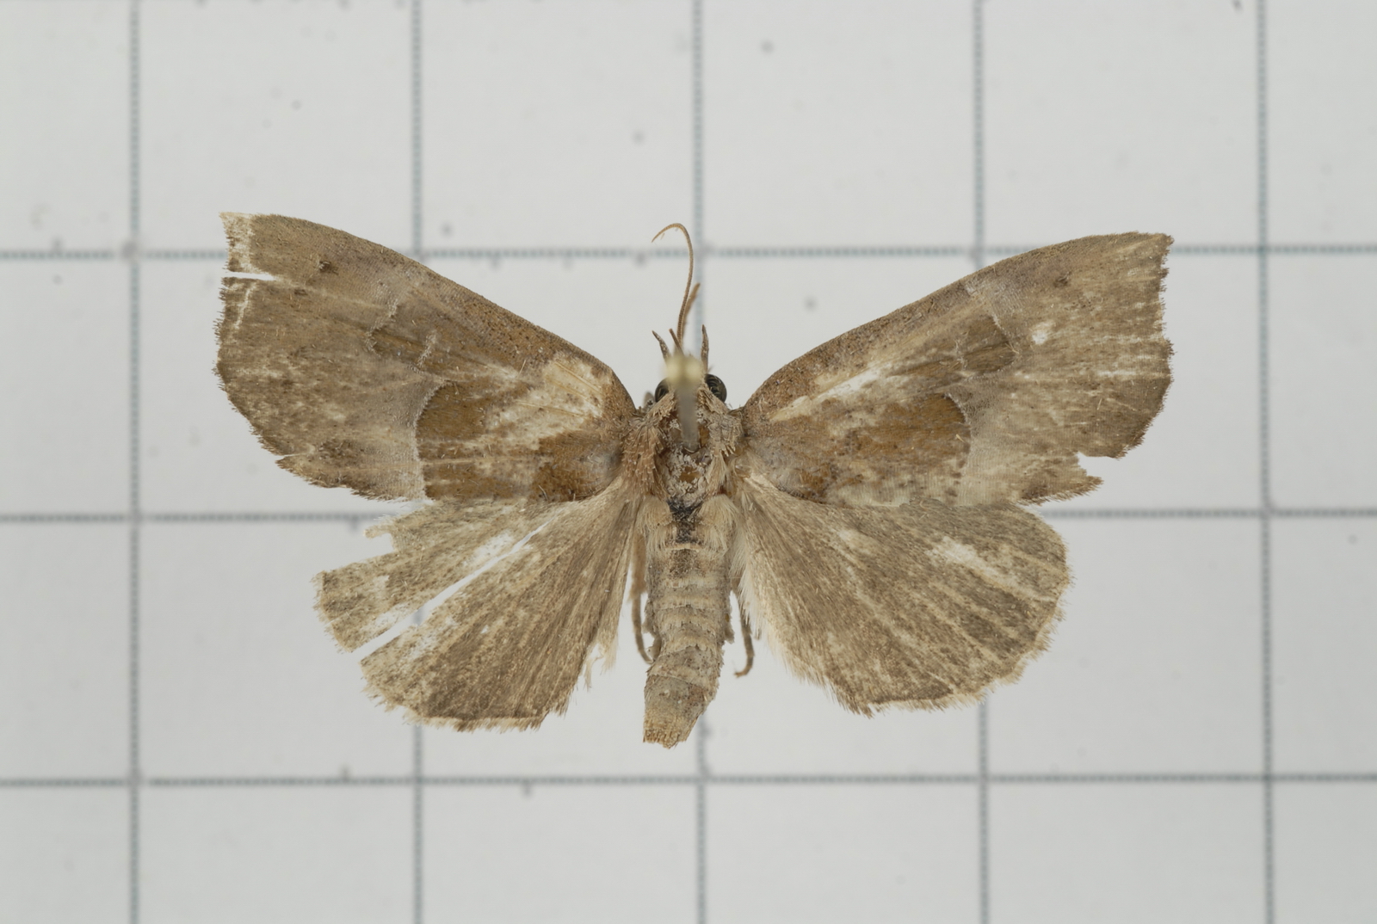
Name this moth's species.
Hepatica indentalis
